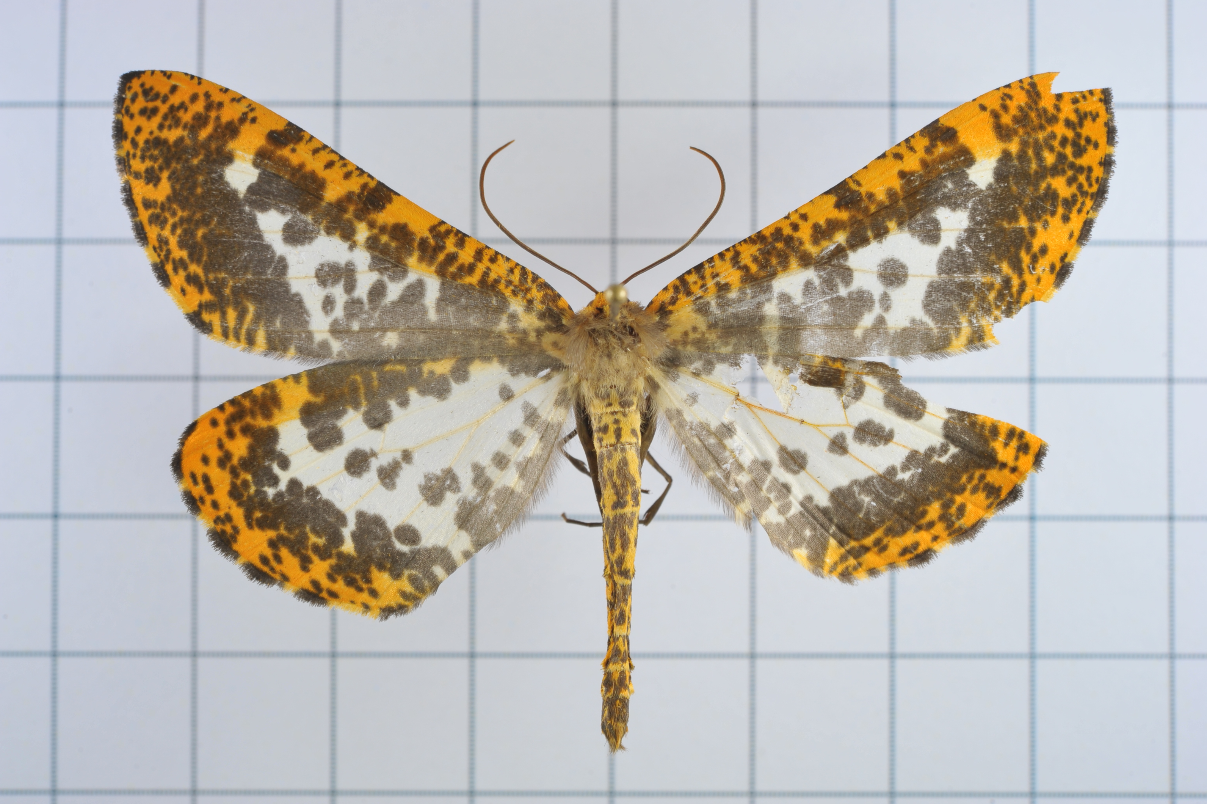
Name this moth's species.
Epobeidia lucifera extranigricans
